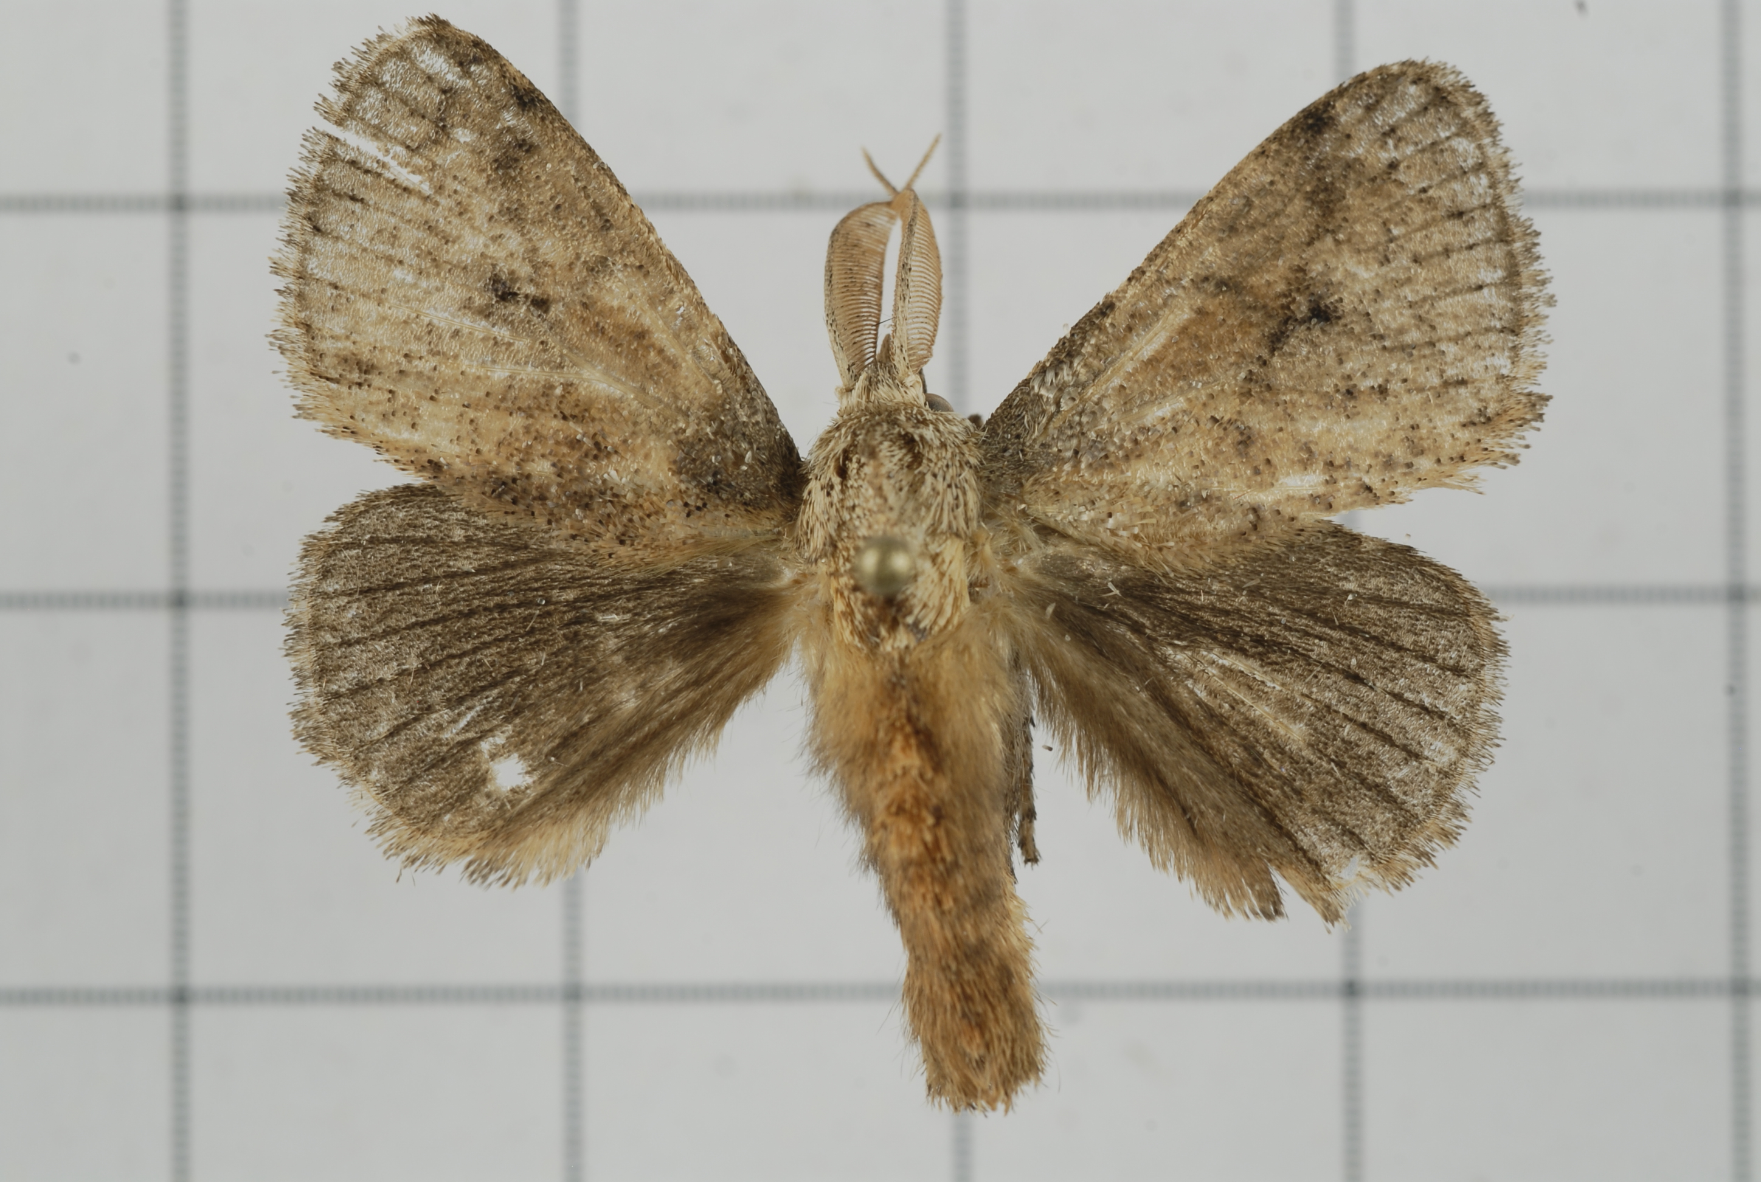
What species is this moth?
Susica sinensis
